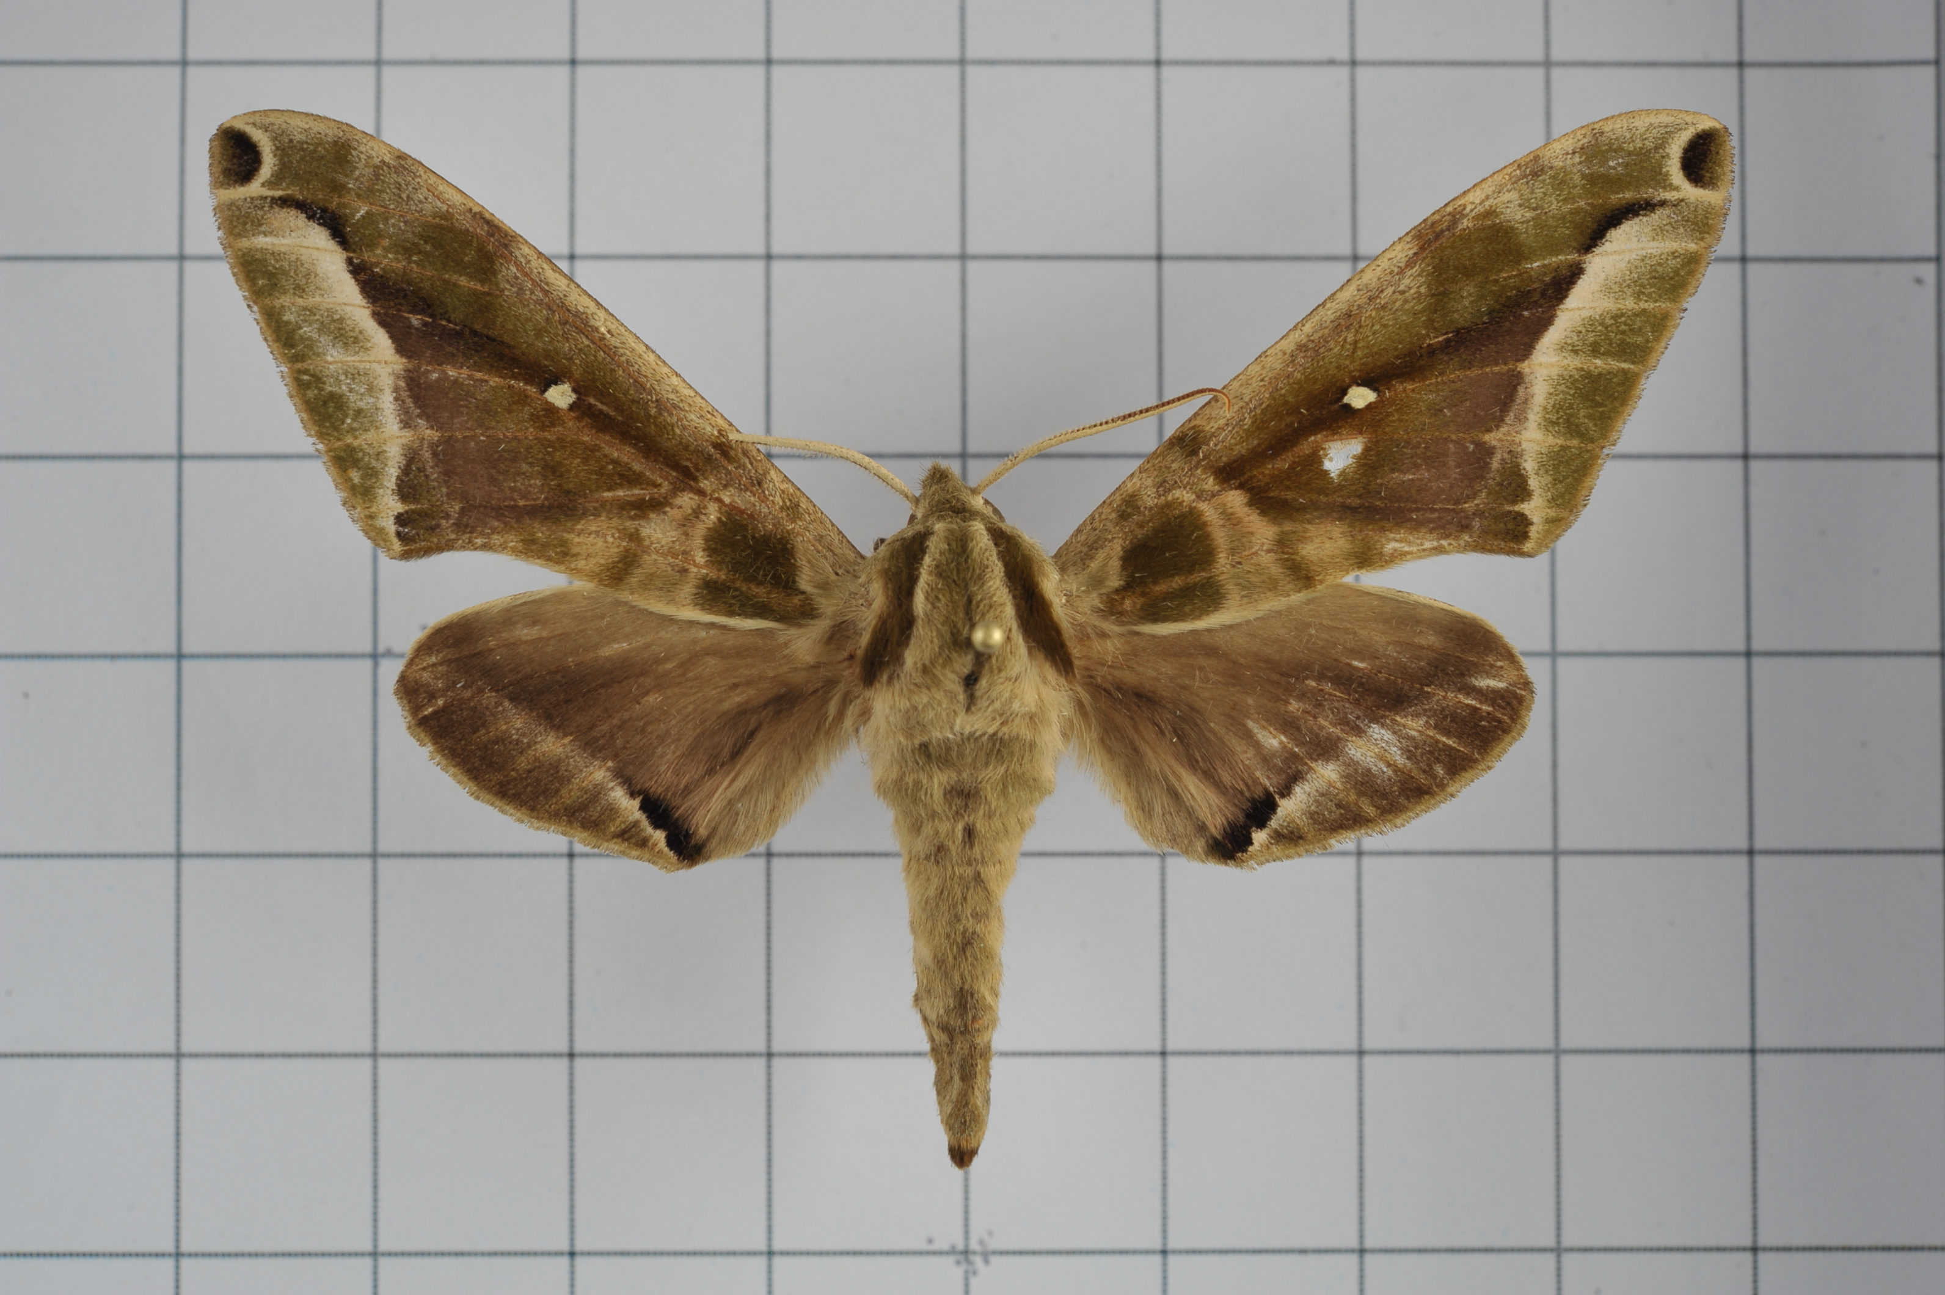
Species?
Parum colligata
